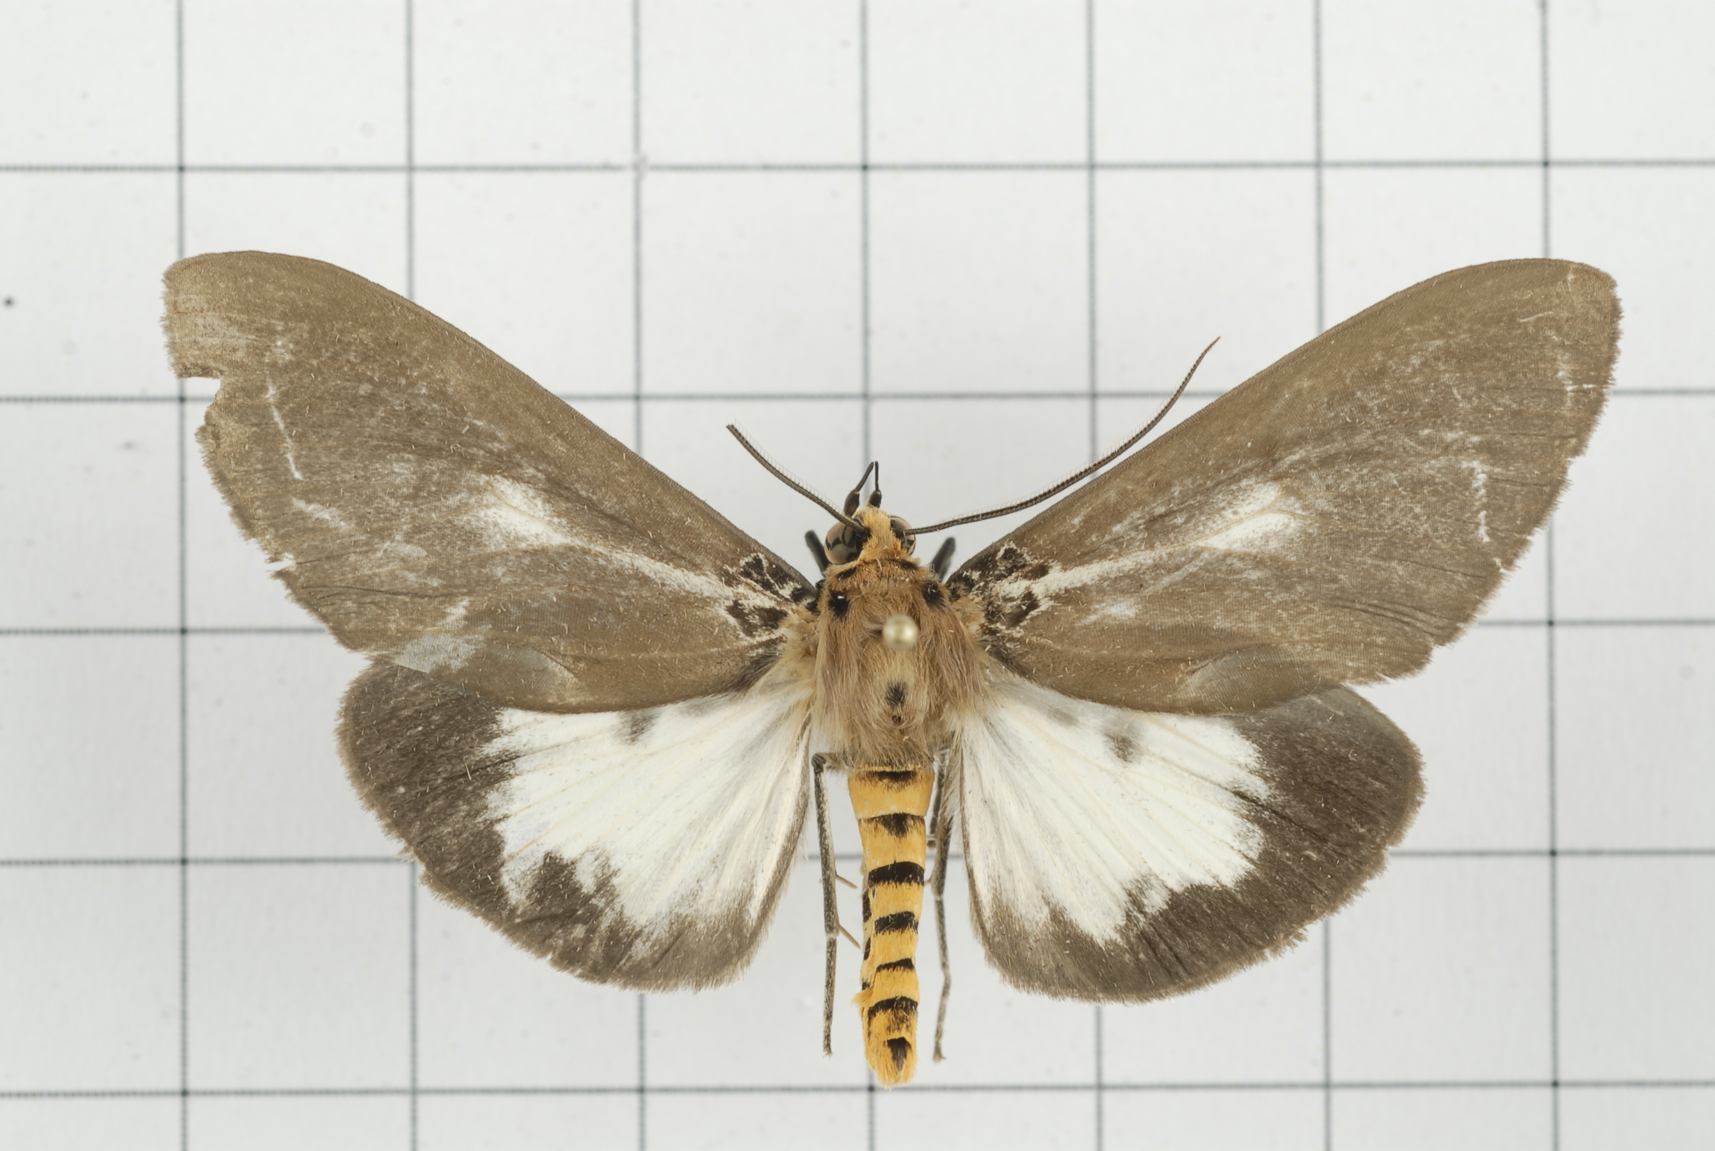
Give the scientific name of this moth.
Asota heliconia zebrina
